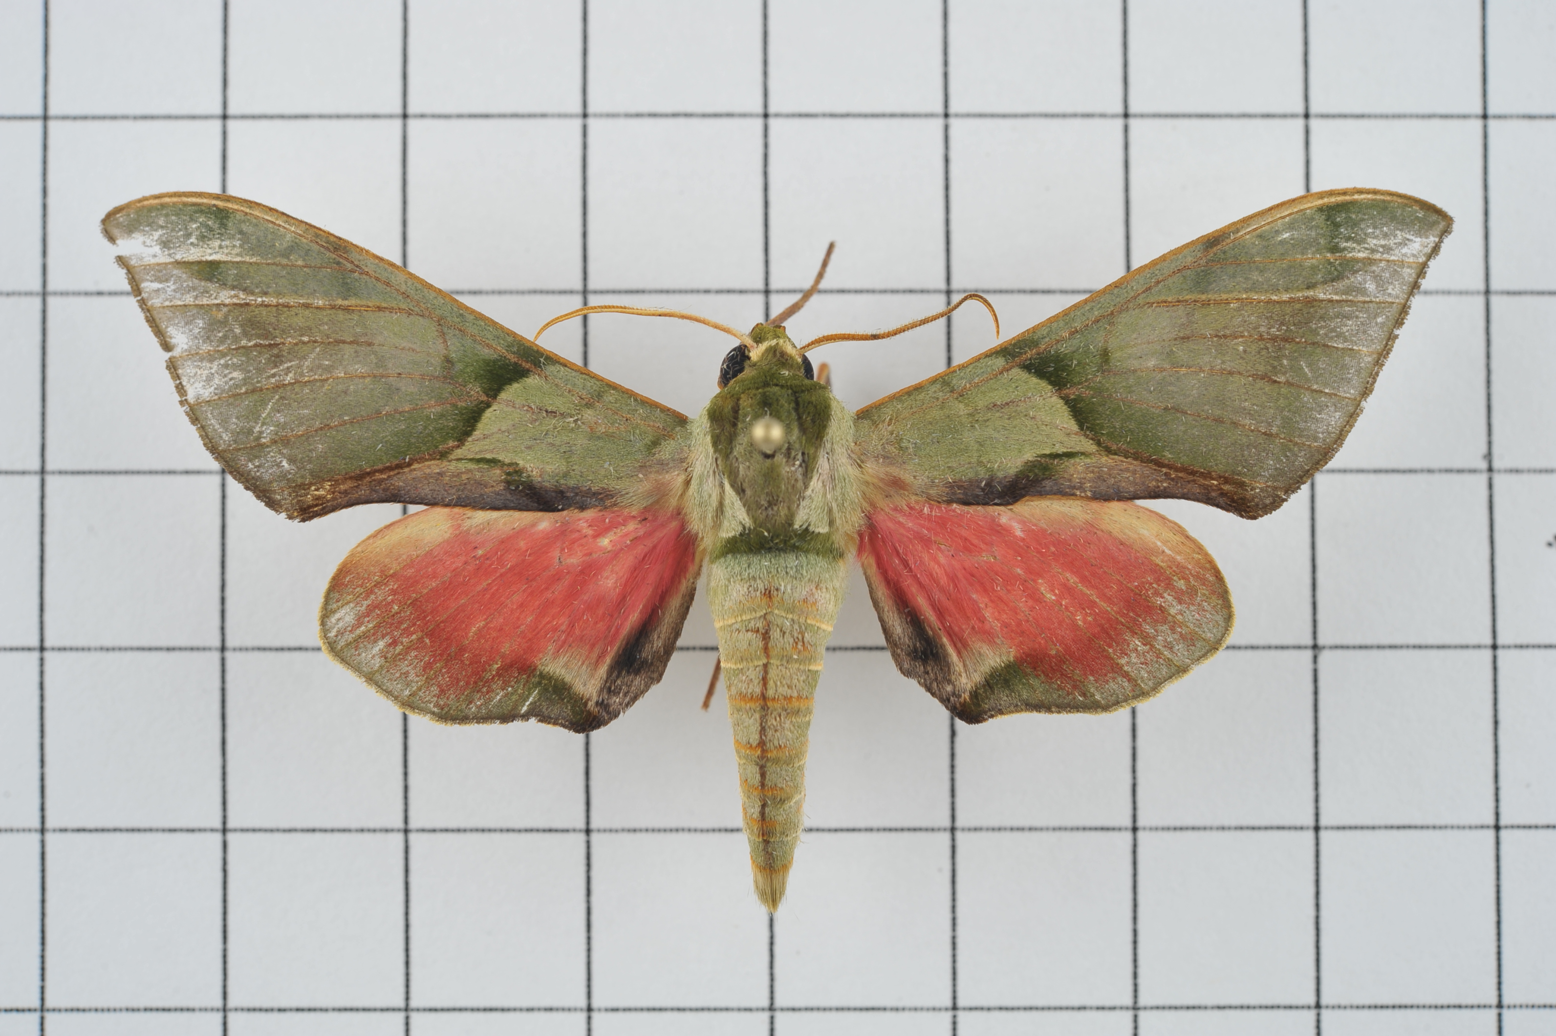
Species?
Callambulyx tatarinovii formosana
